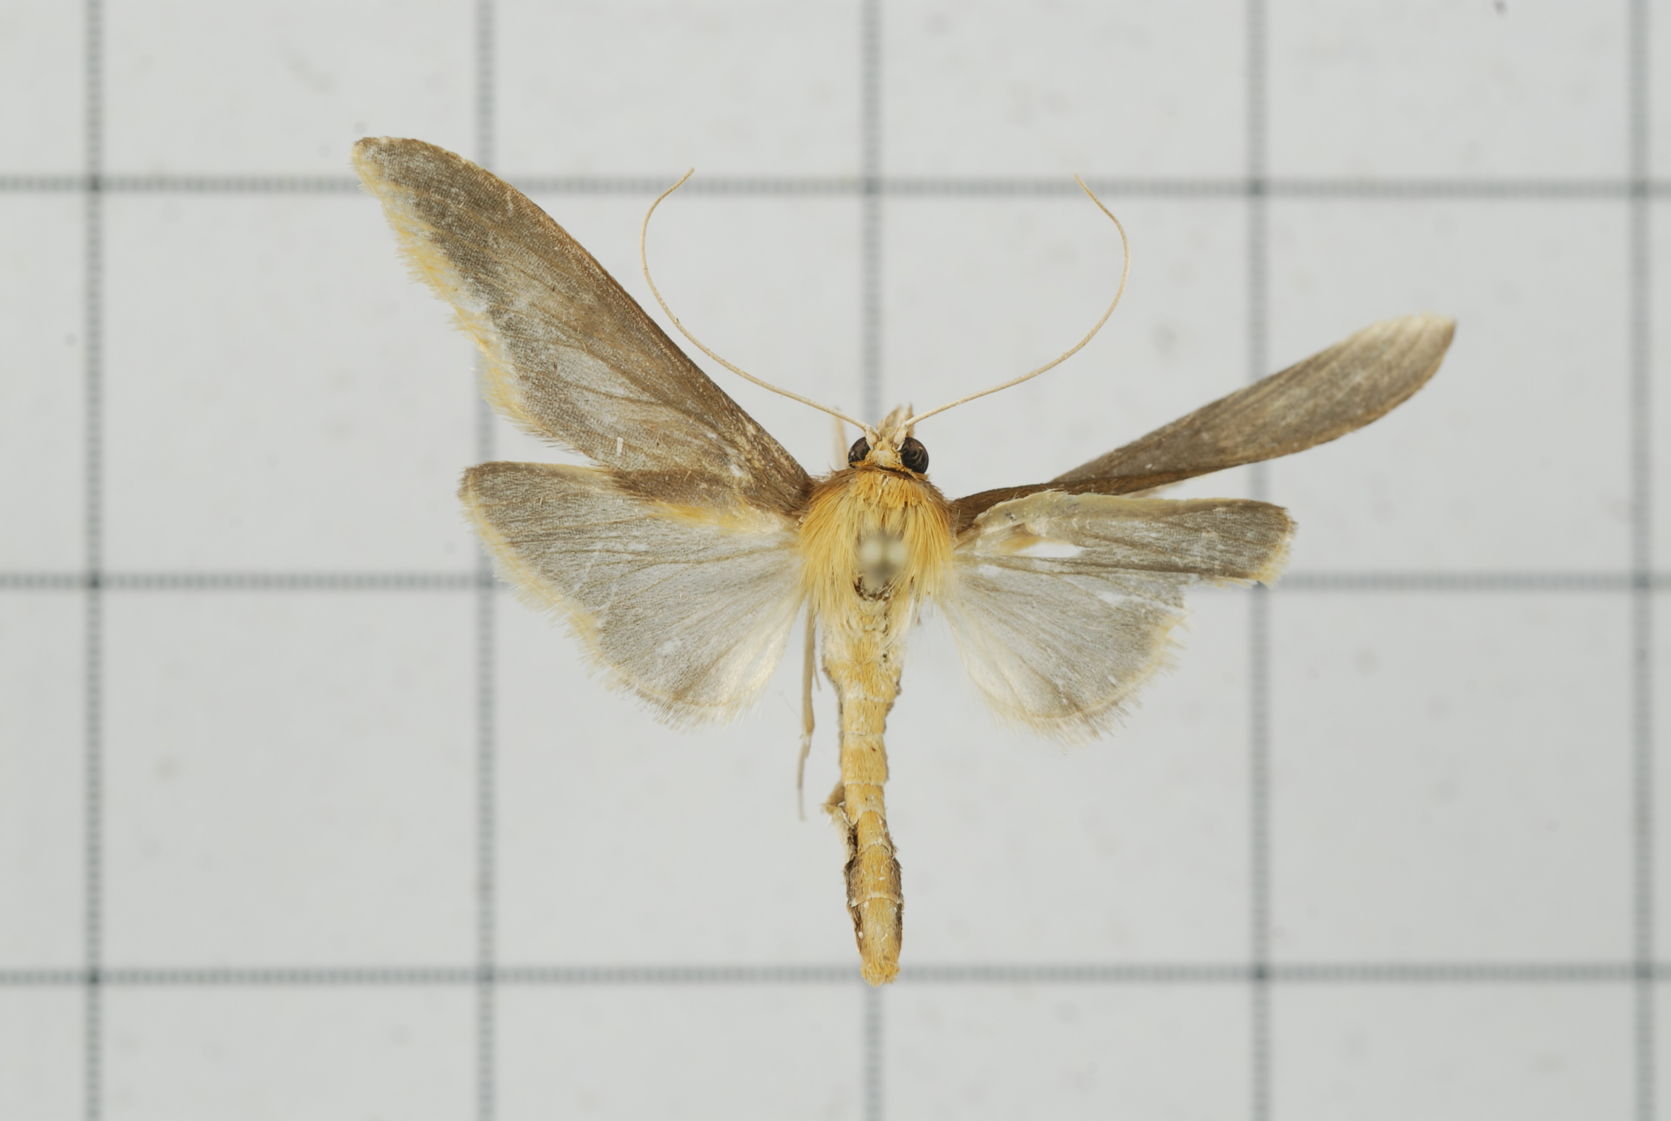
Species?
Circobotys aurealis
